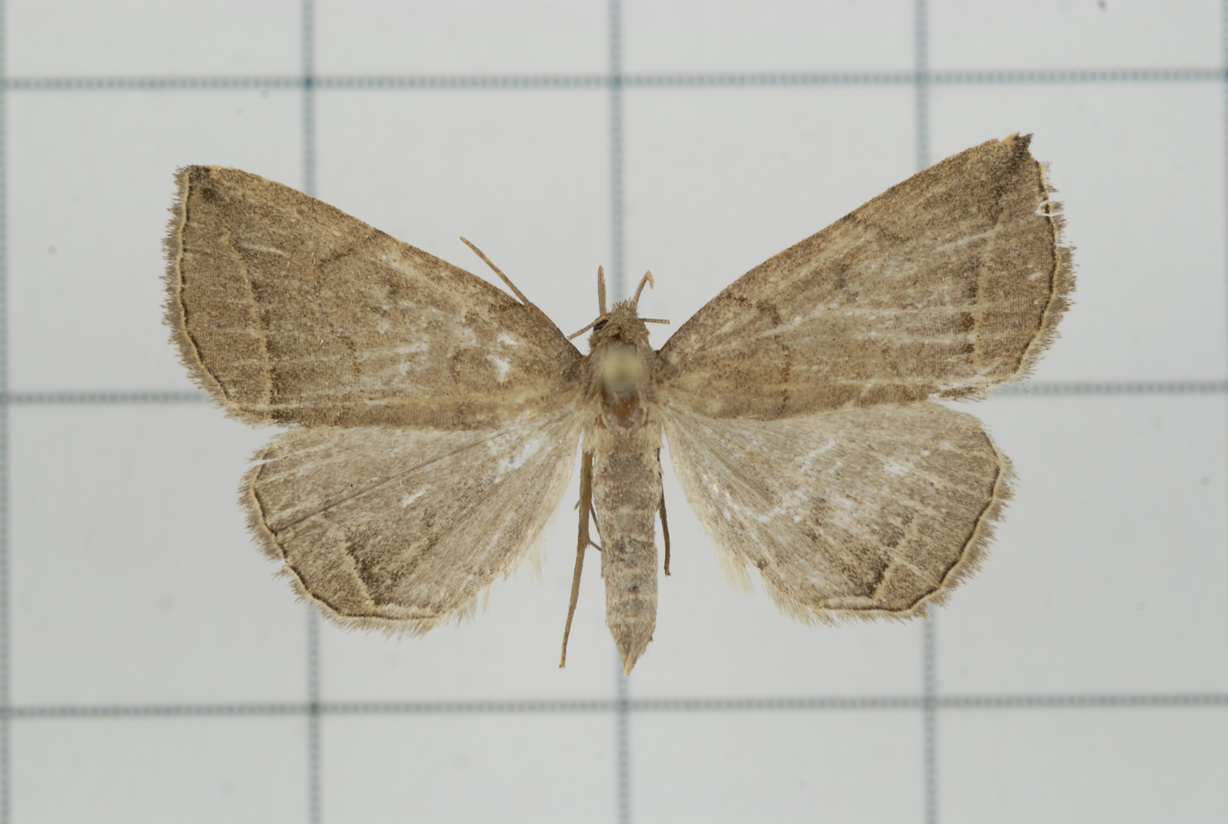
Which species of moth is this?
Treitschkendia subtriplex
